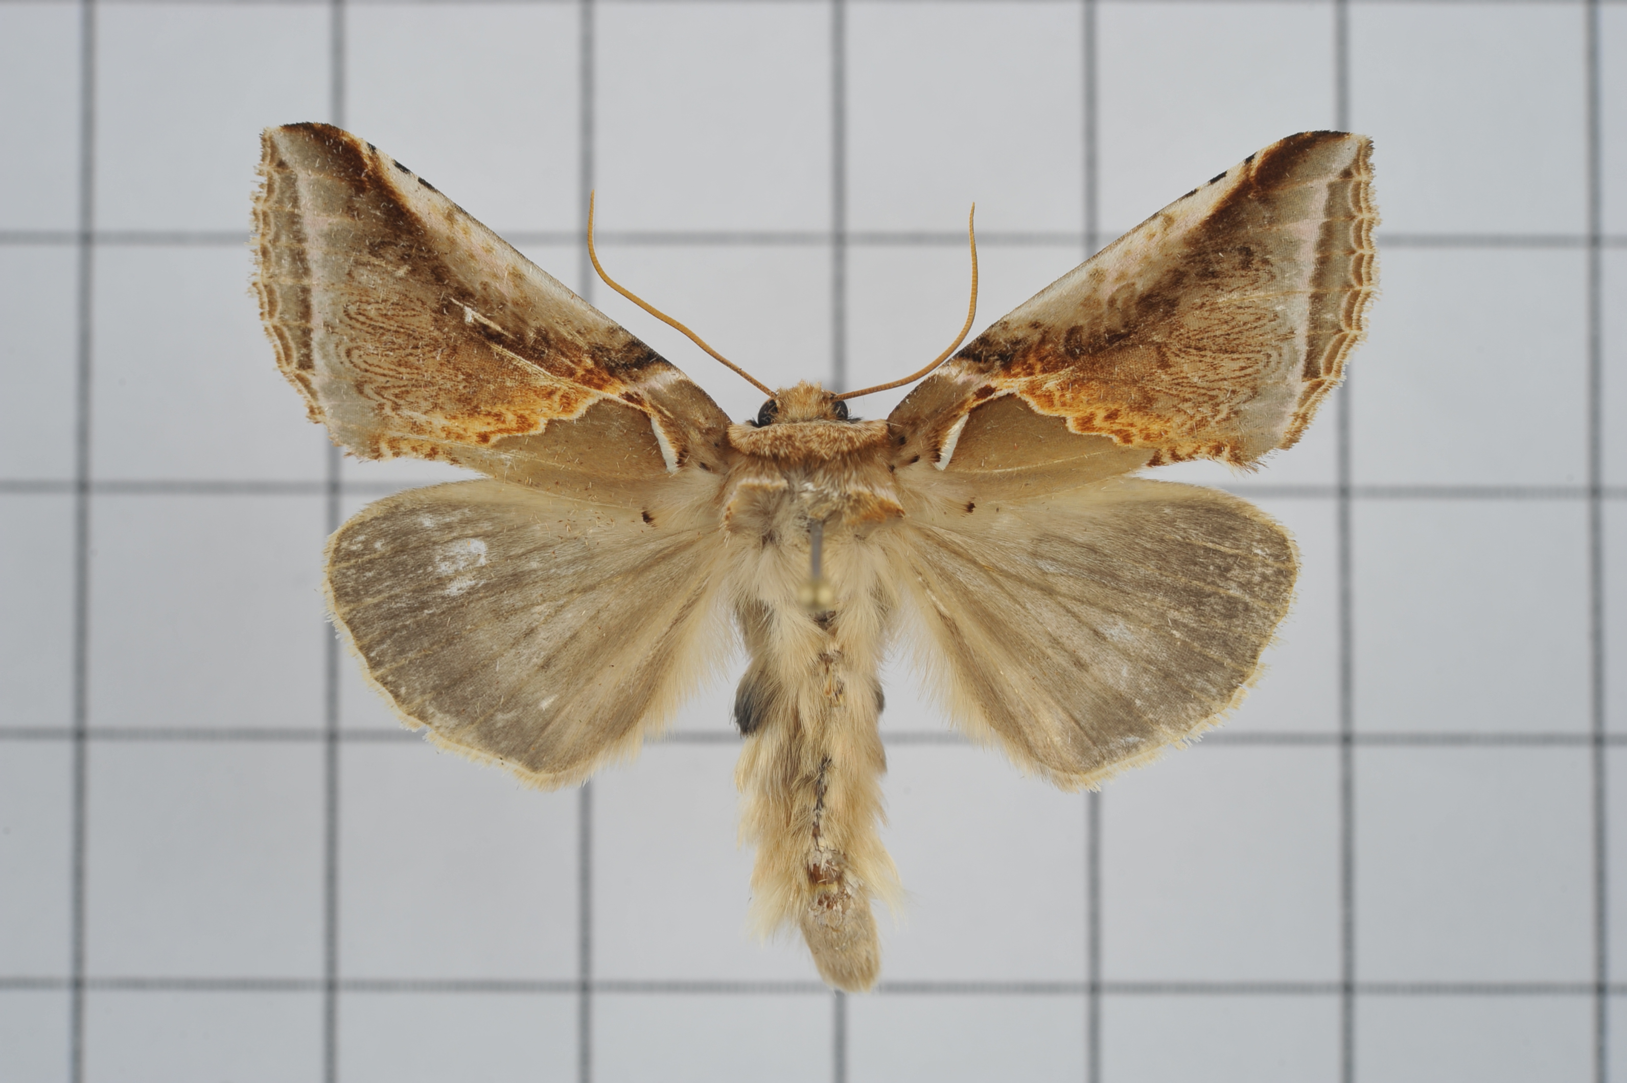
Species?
Habrosyne indica formosana
